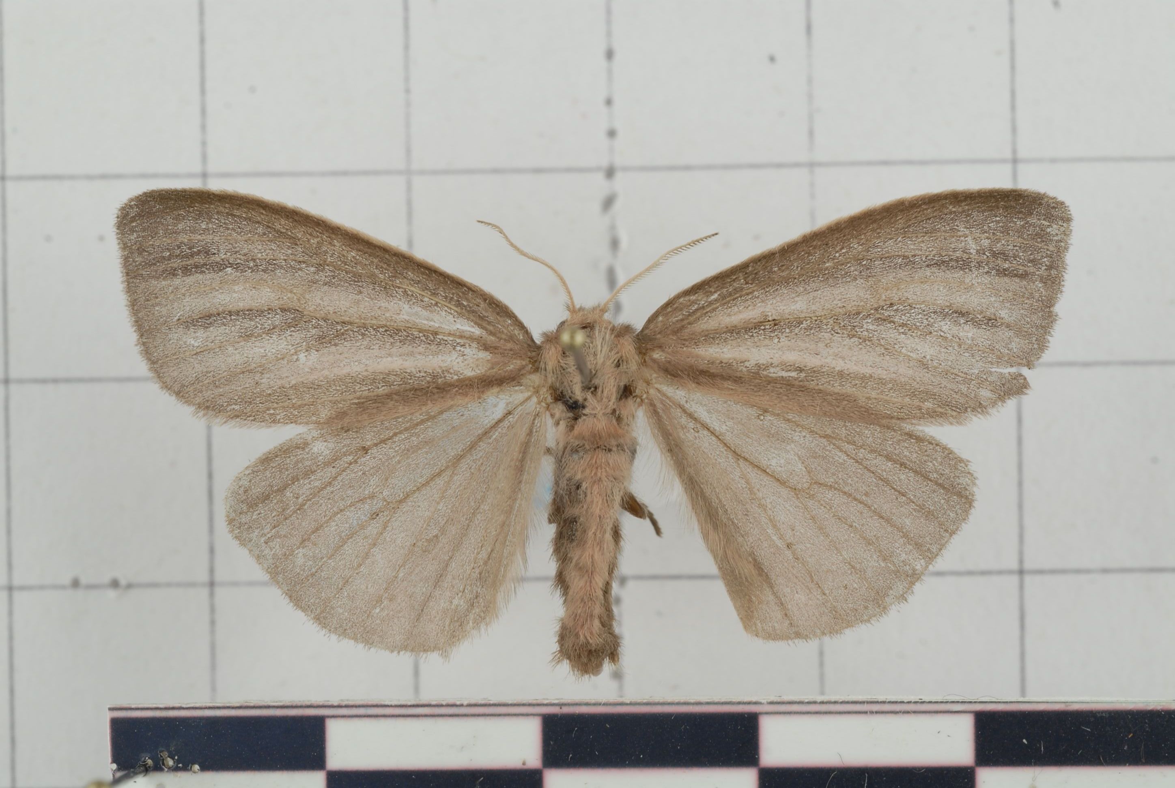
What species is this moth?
Pantana substrigosa
